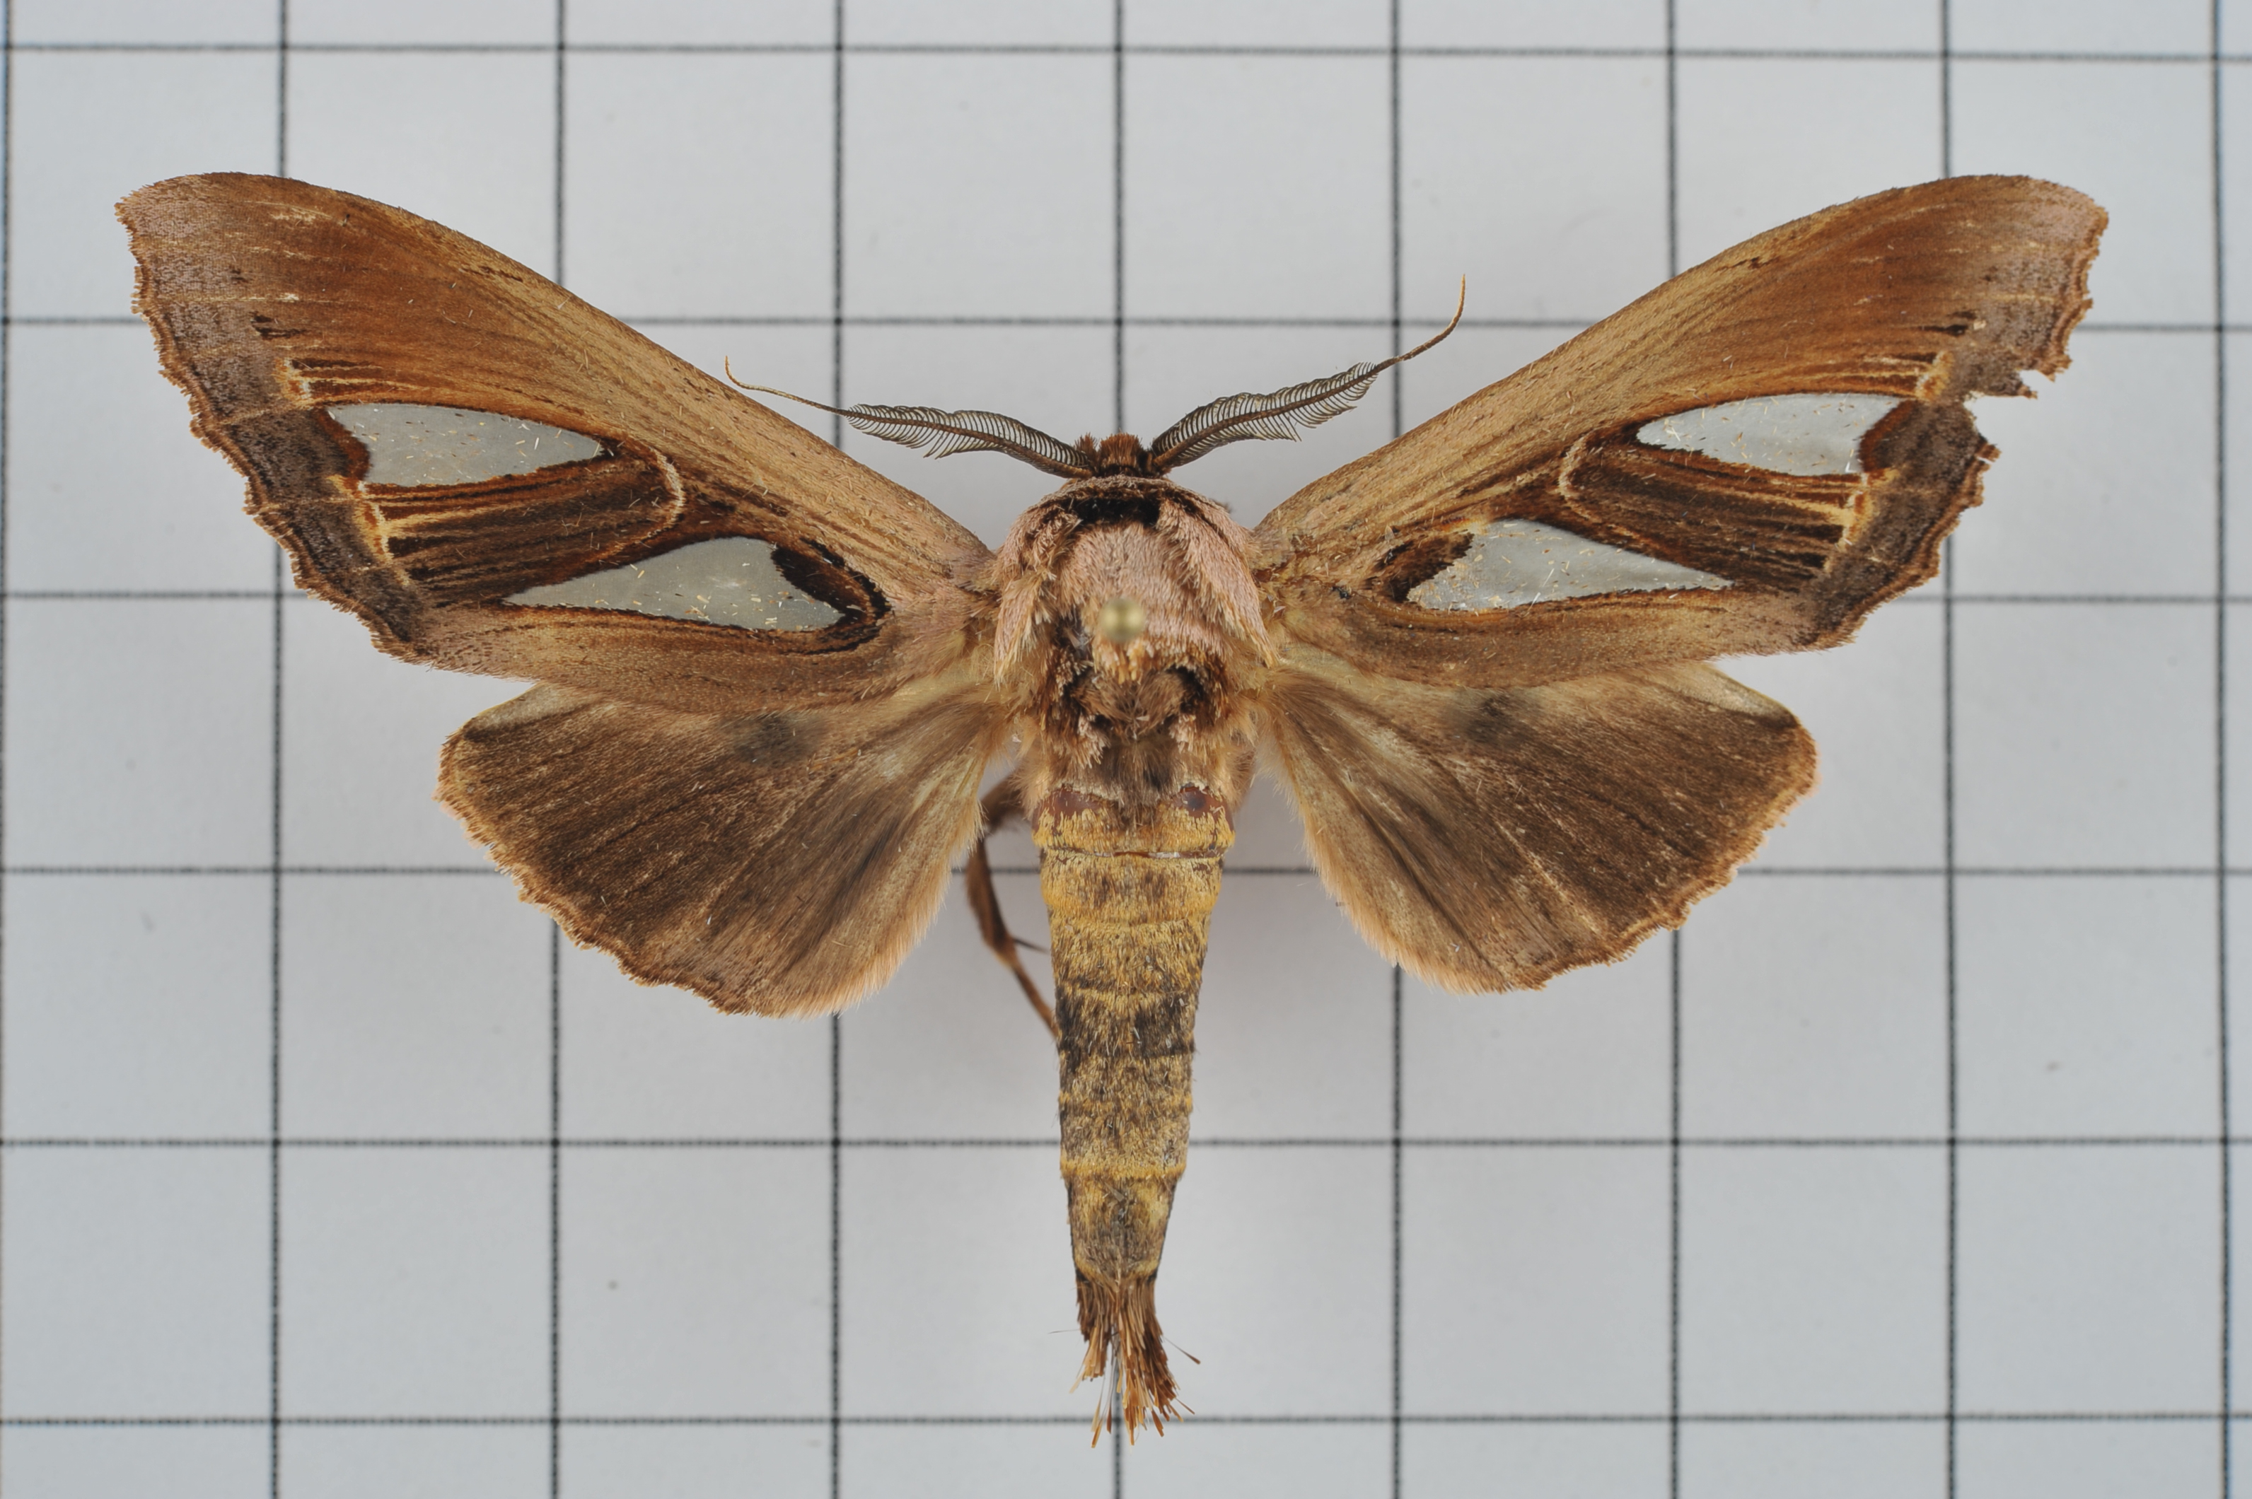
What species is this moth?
Tarsolepis japonica
